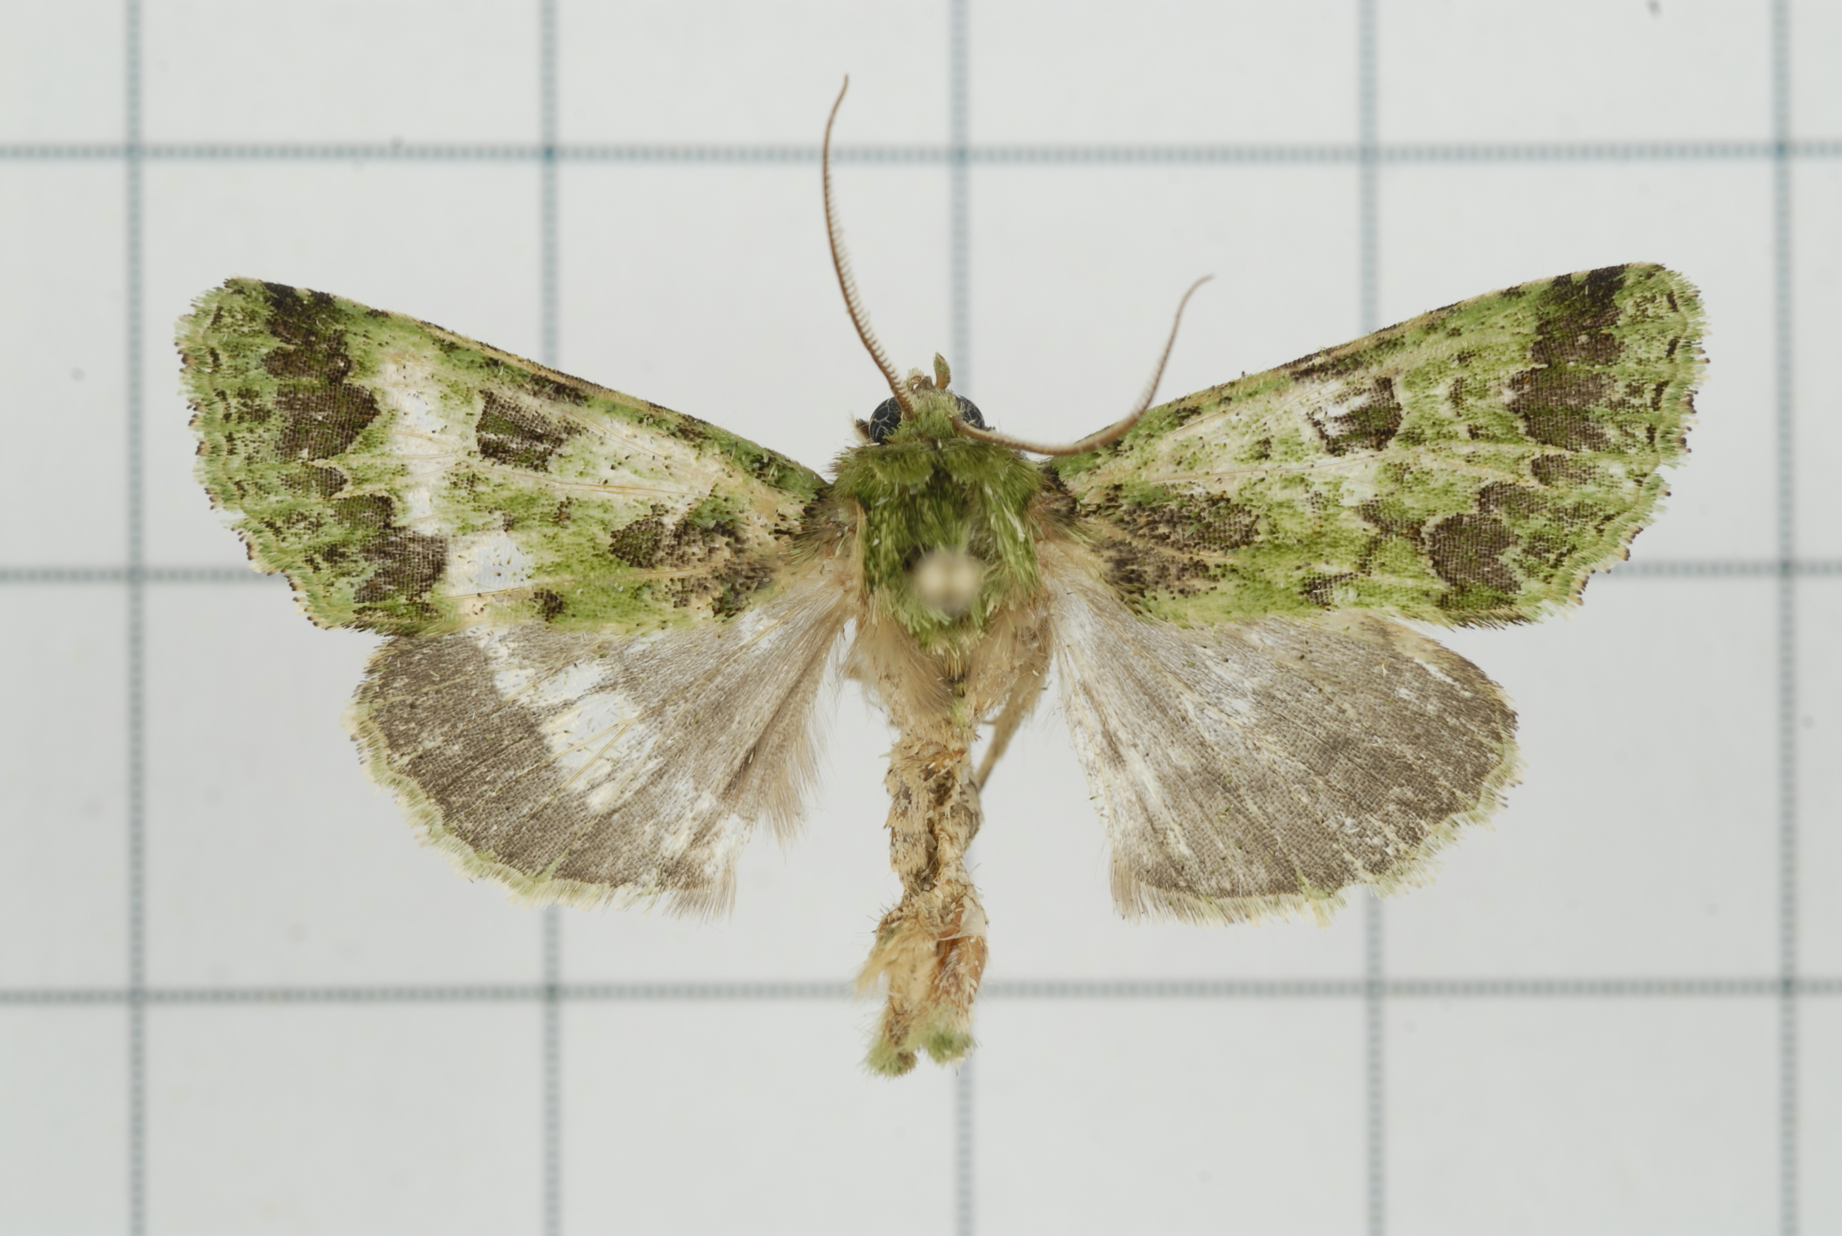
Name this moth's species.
Vigentinocome autumnalis
